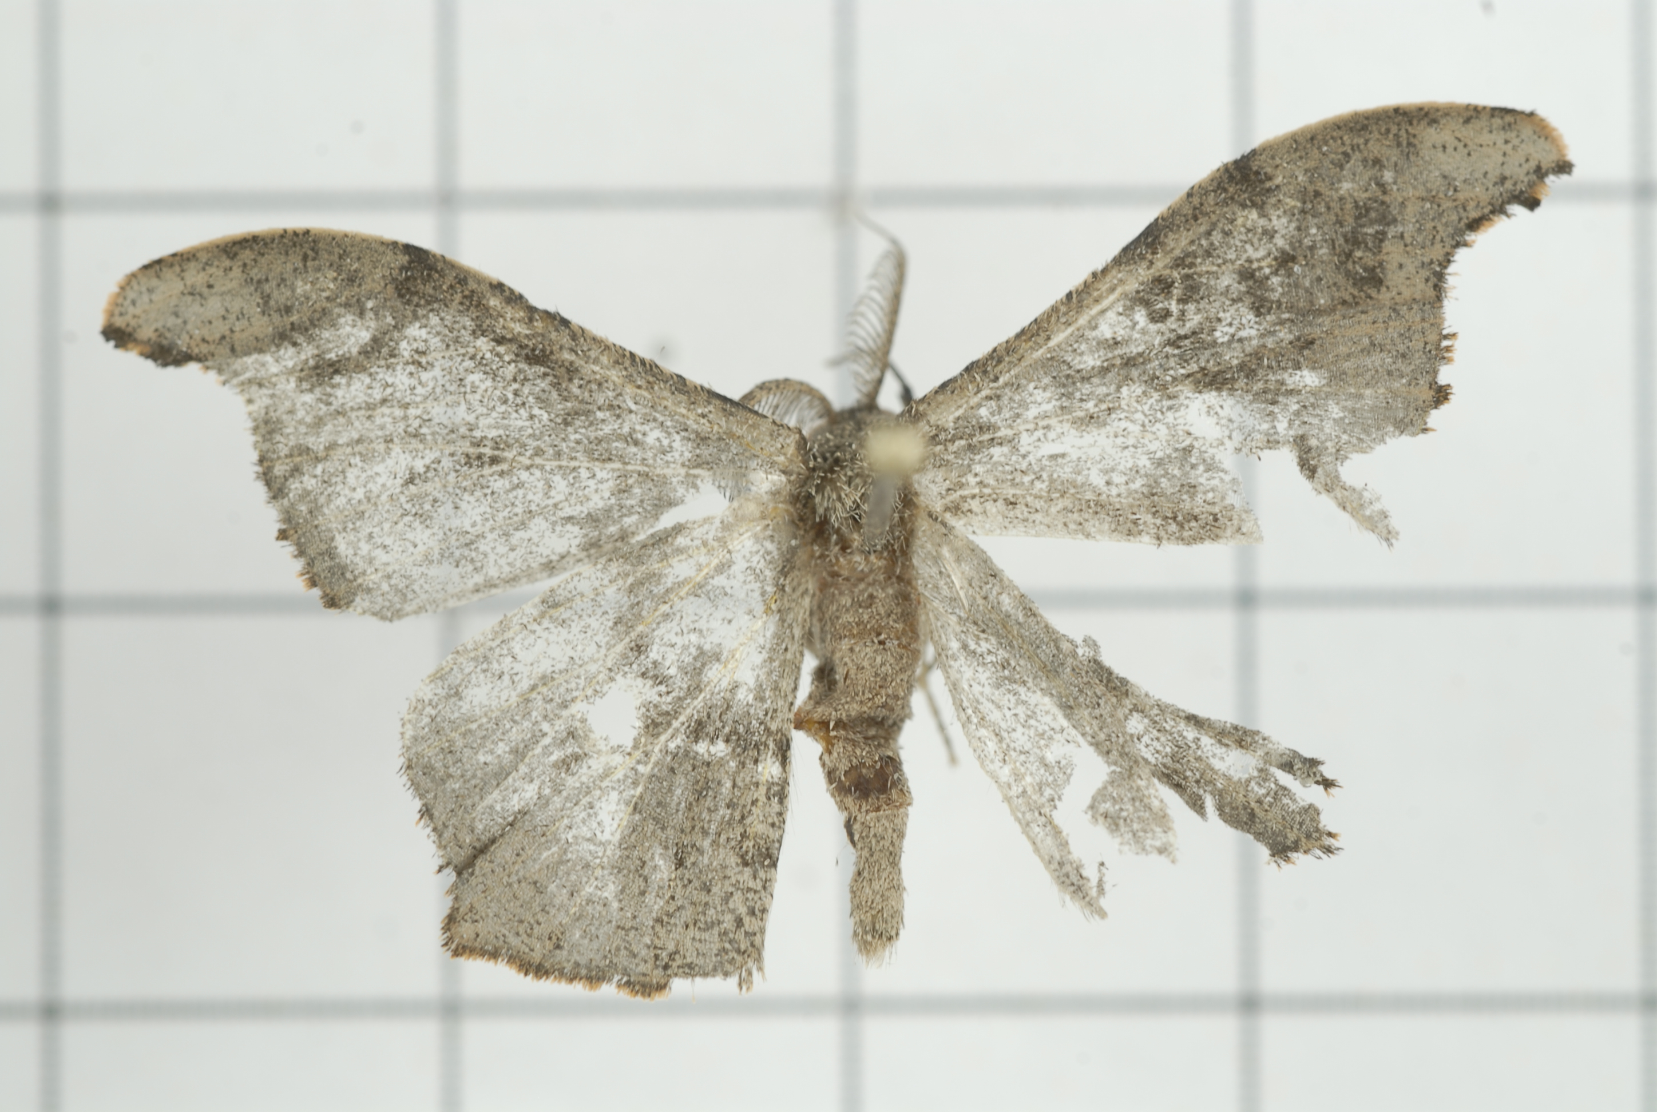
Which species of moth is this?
Hyposidra talaca talaca
